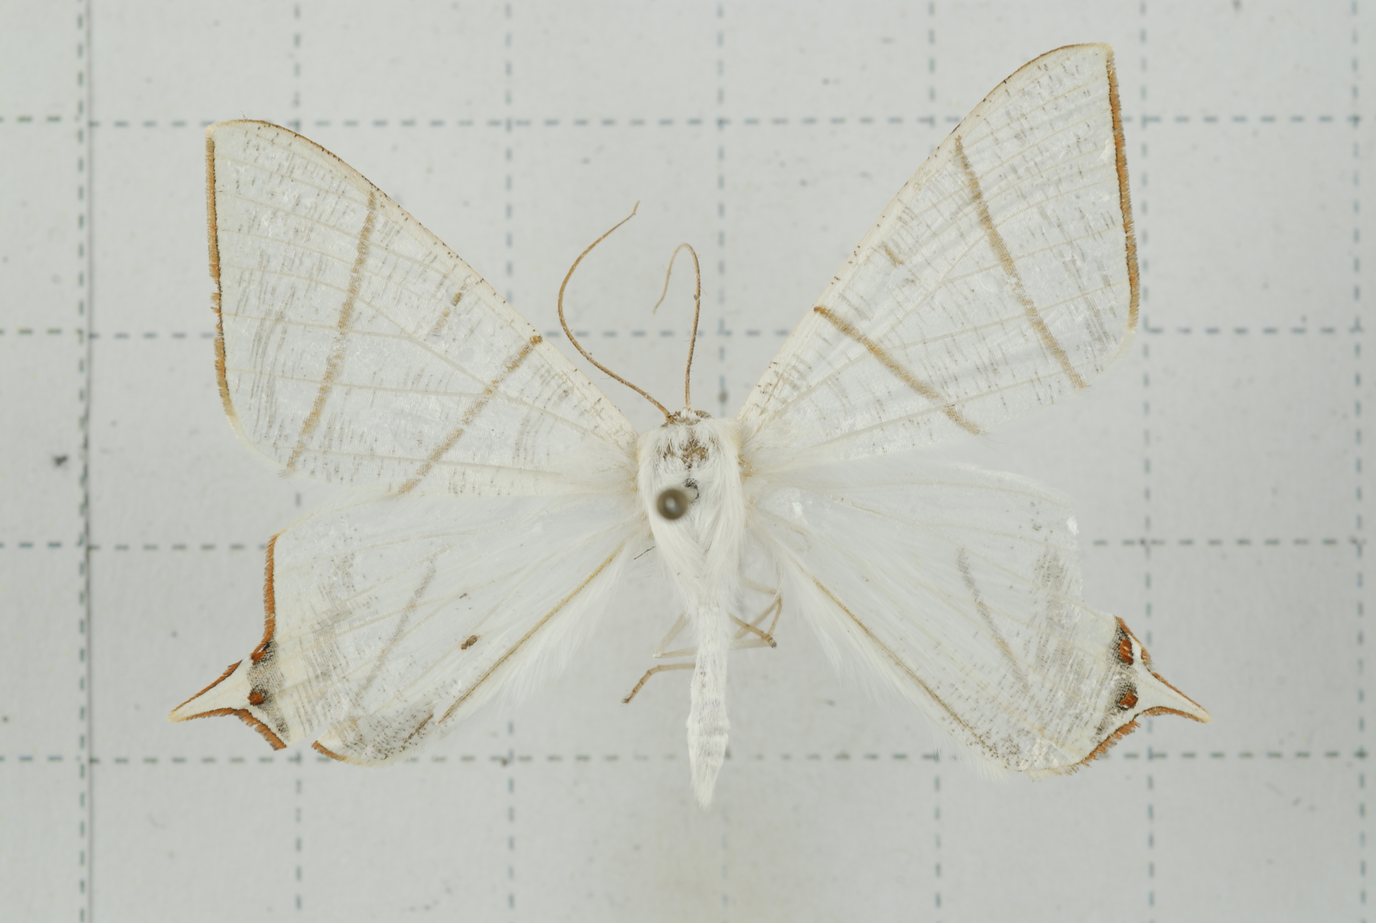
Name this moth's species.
Ourapteryx yerburii virescens
